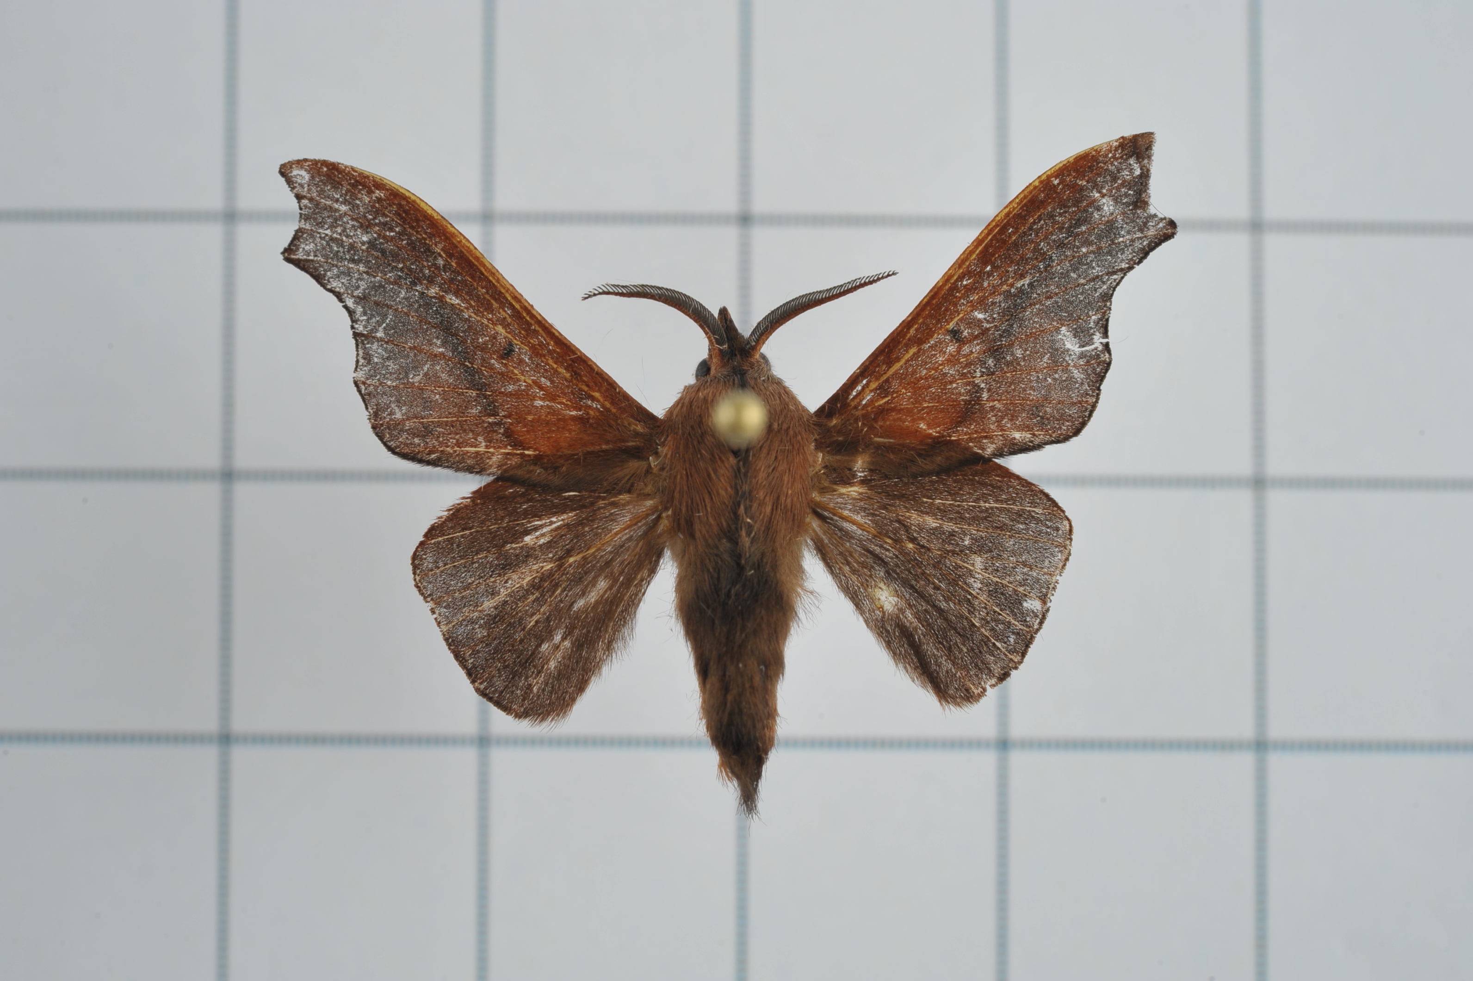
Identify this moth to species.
Bharetta owadai
